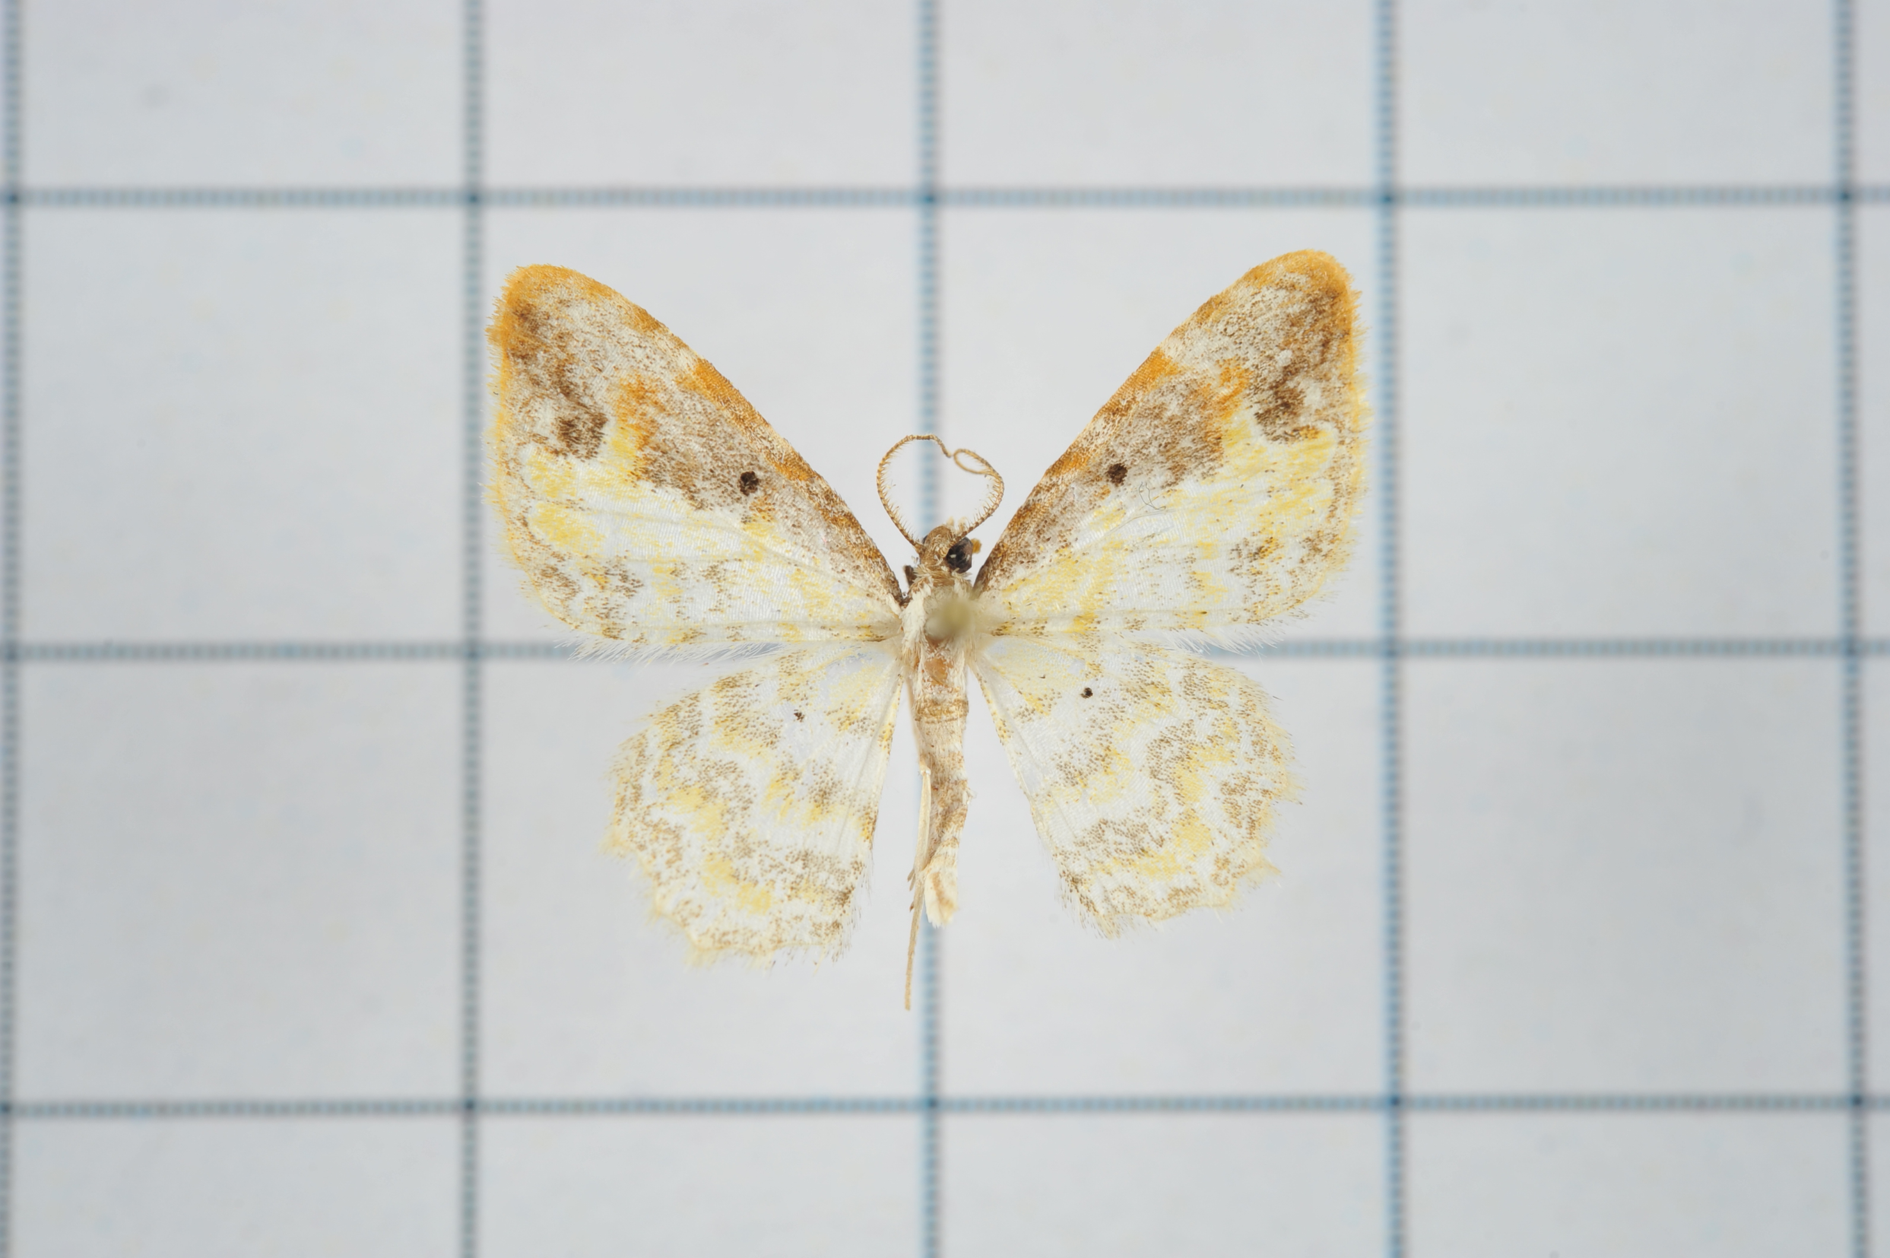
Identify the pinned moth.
Acolutha pictaria imbecilla
